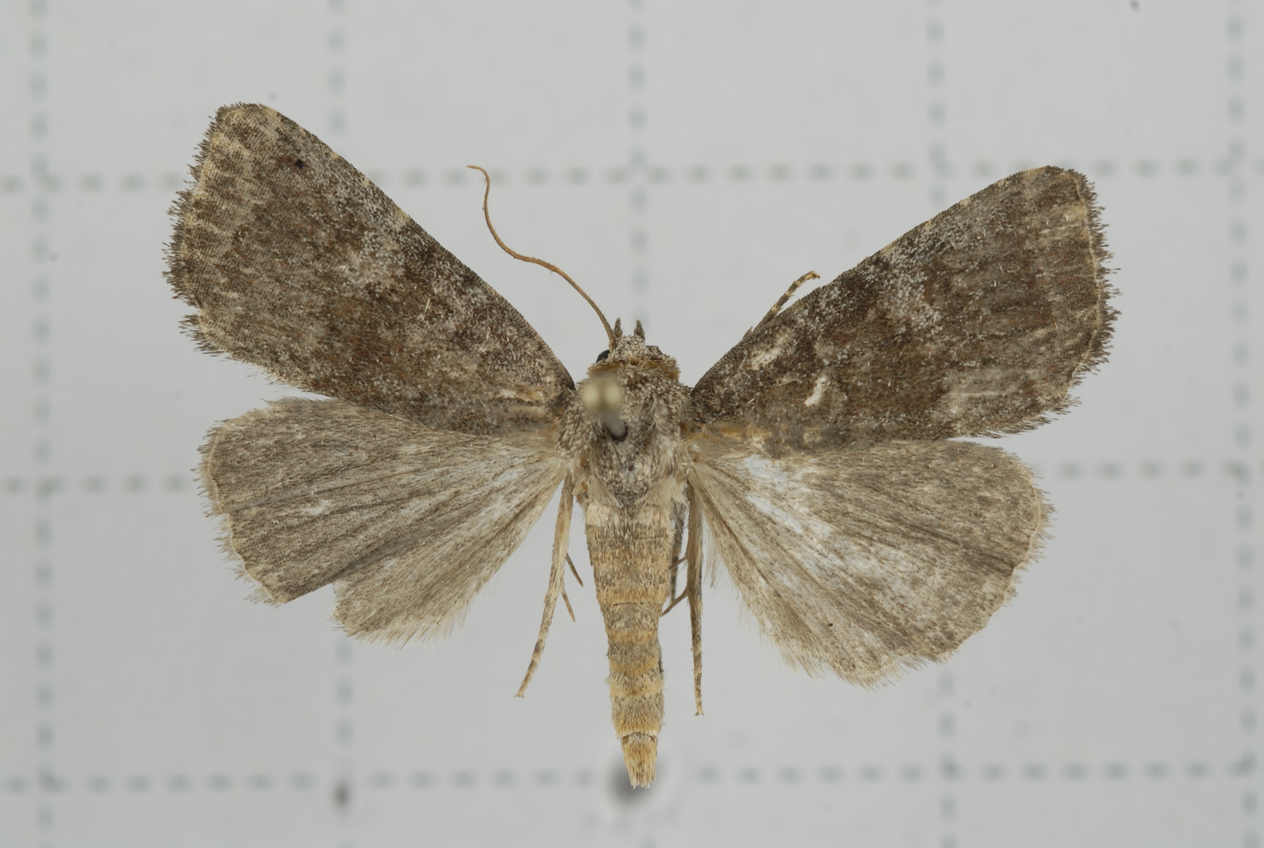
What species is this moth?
Acosmetia chinensis
